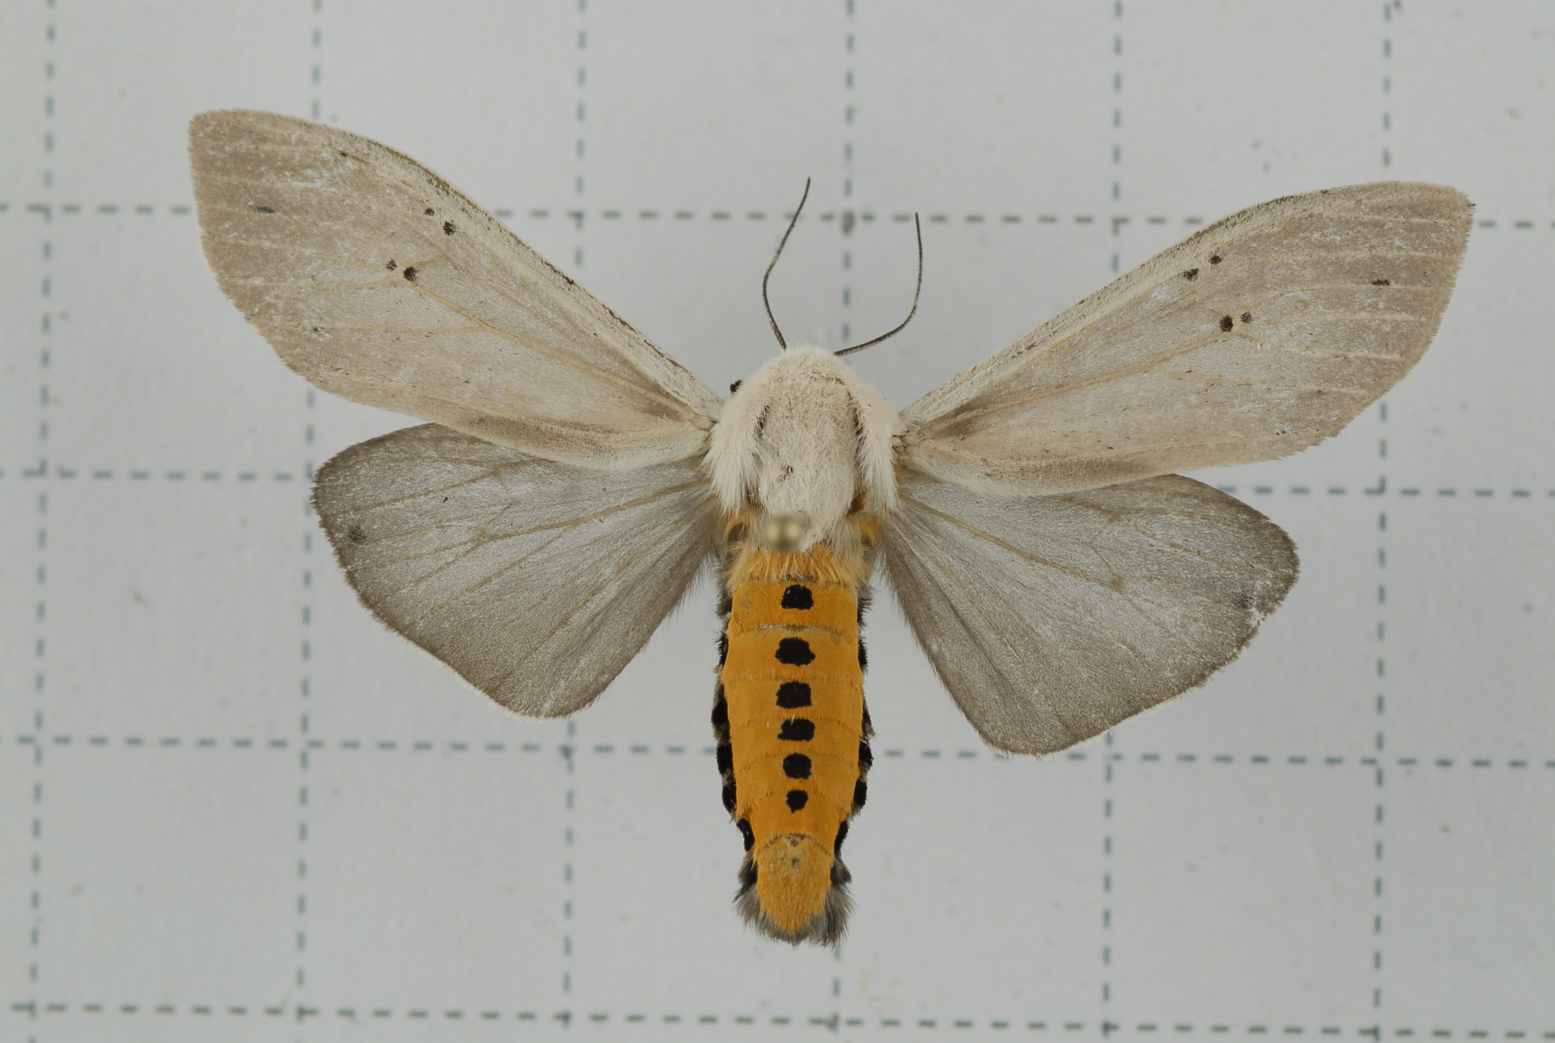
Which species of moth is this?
Creatonotos transiens koni
